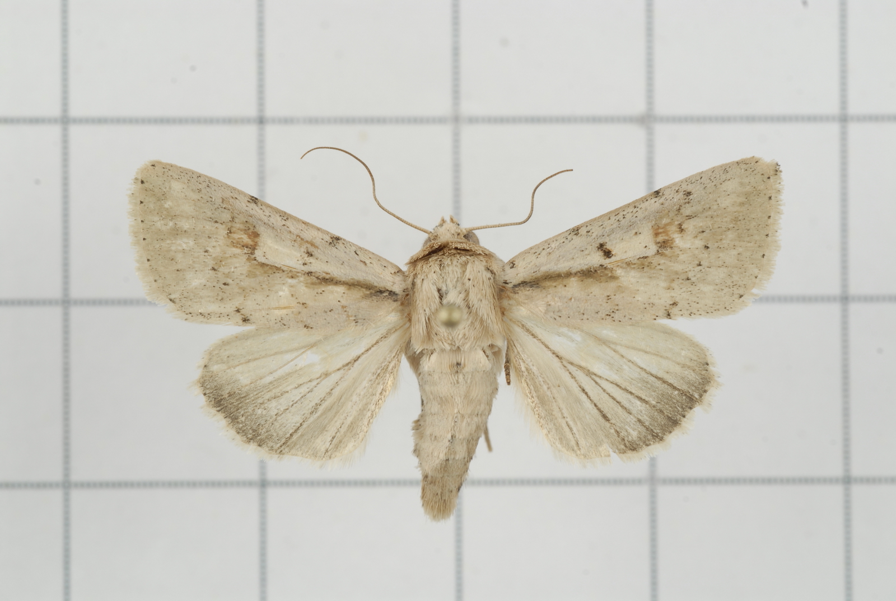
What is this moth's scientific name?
Leucania yu
